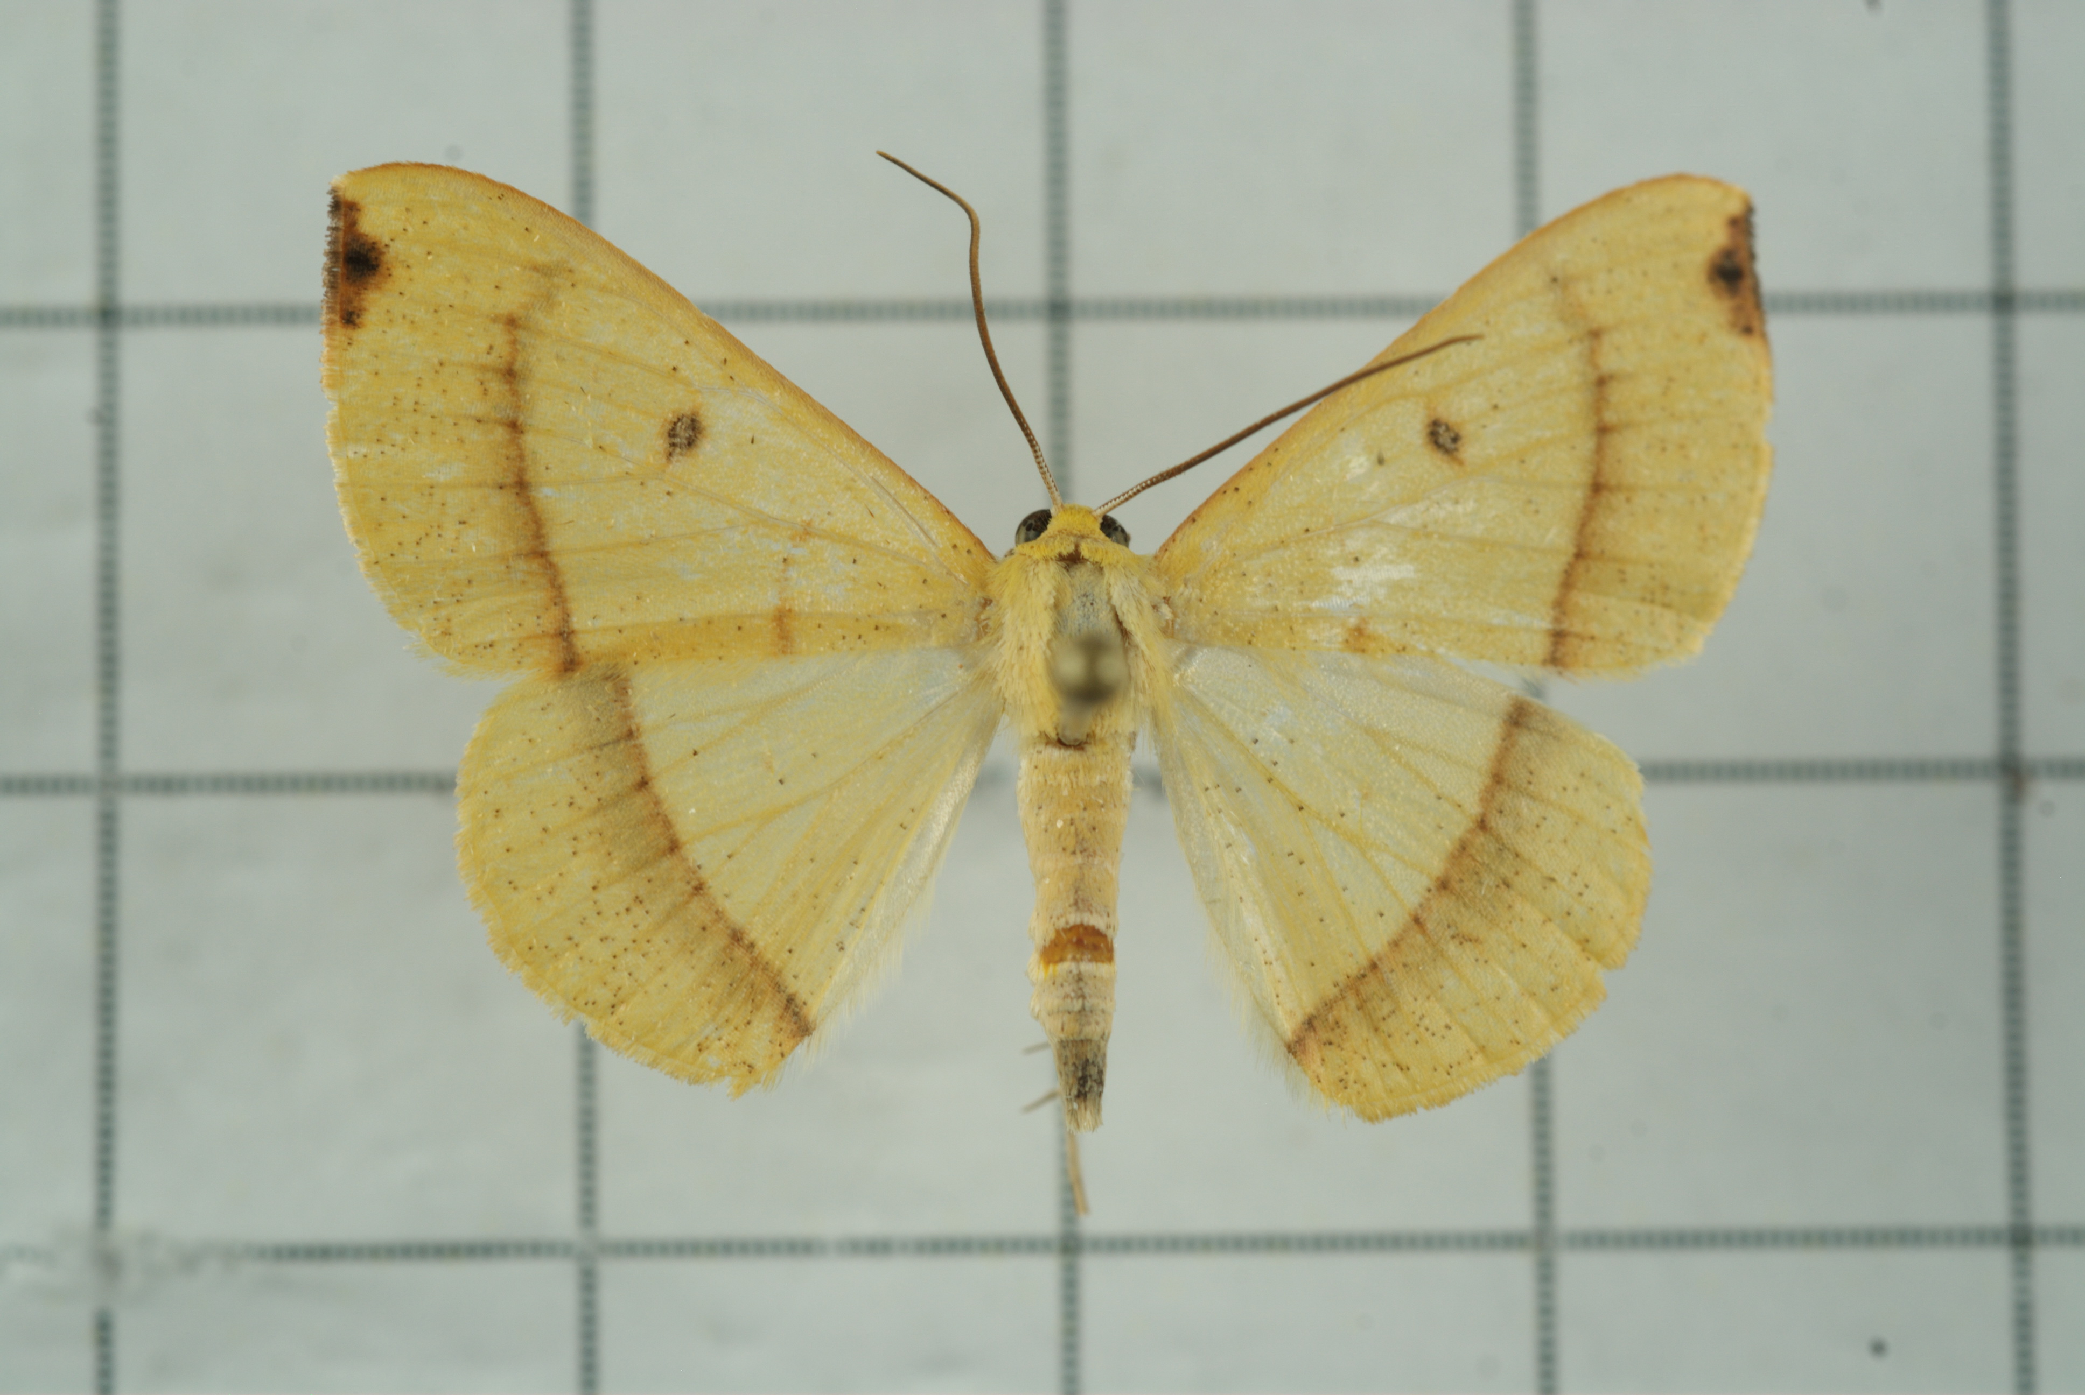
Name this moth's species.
Eilicrinia flava
